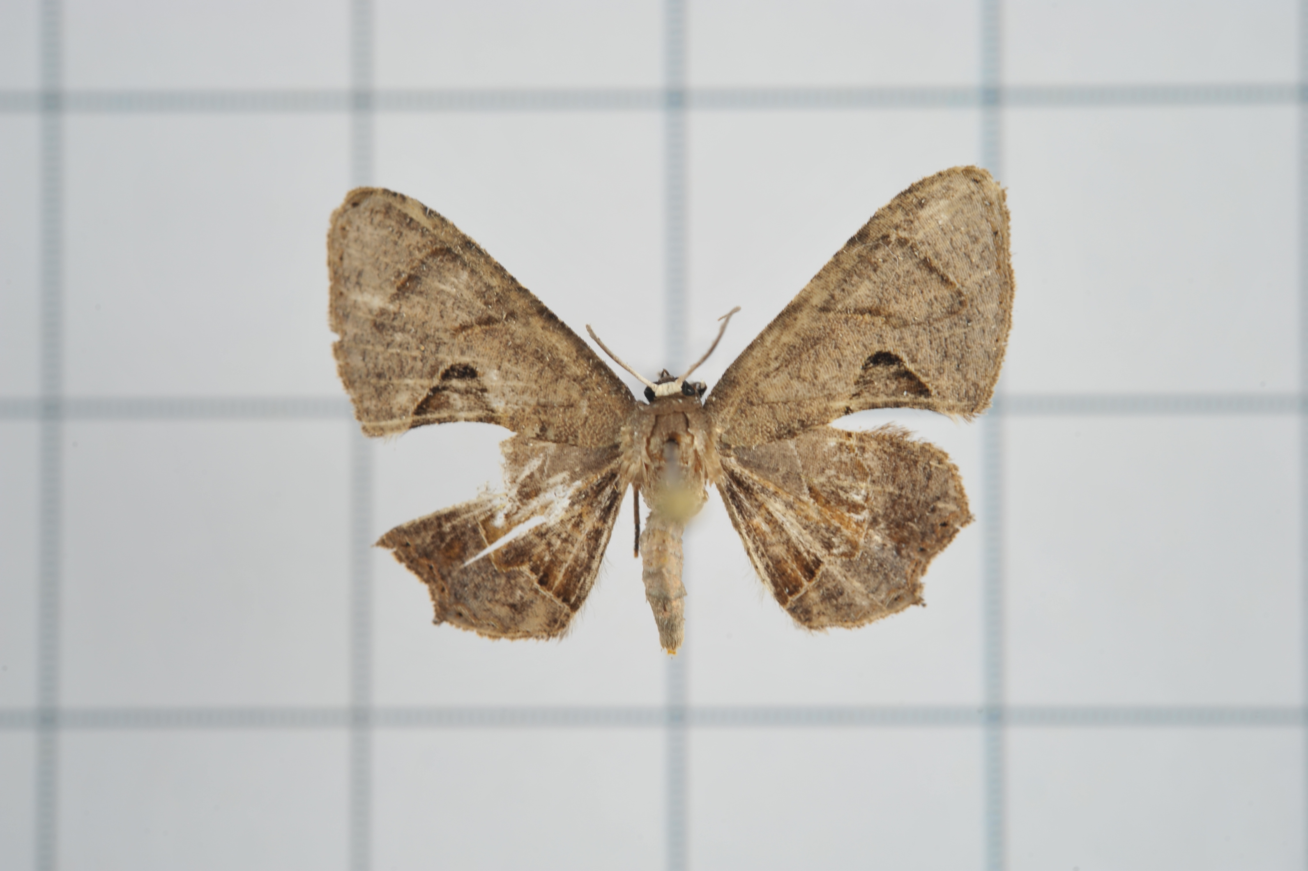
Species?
Phazaca kosemponicola
